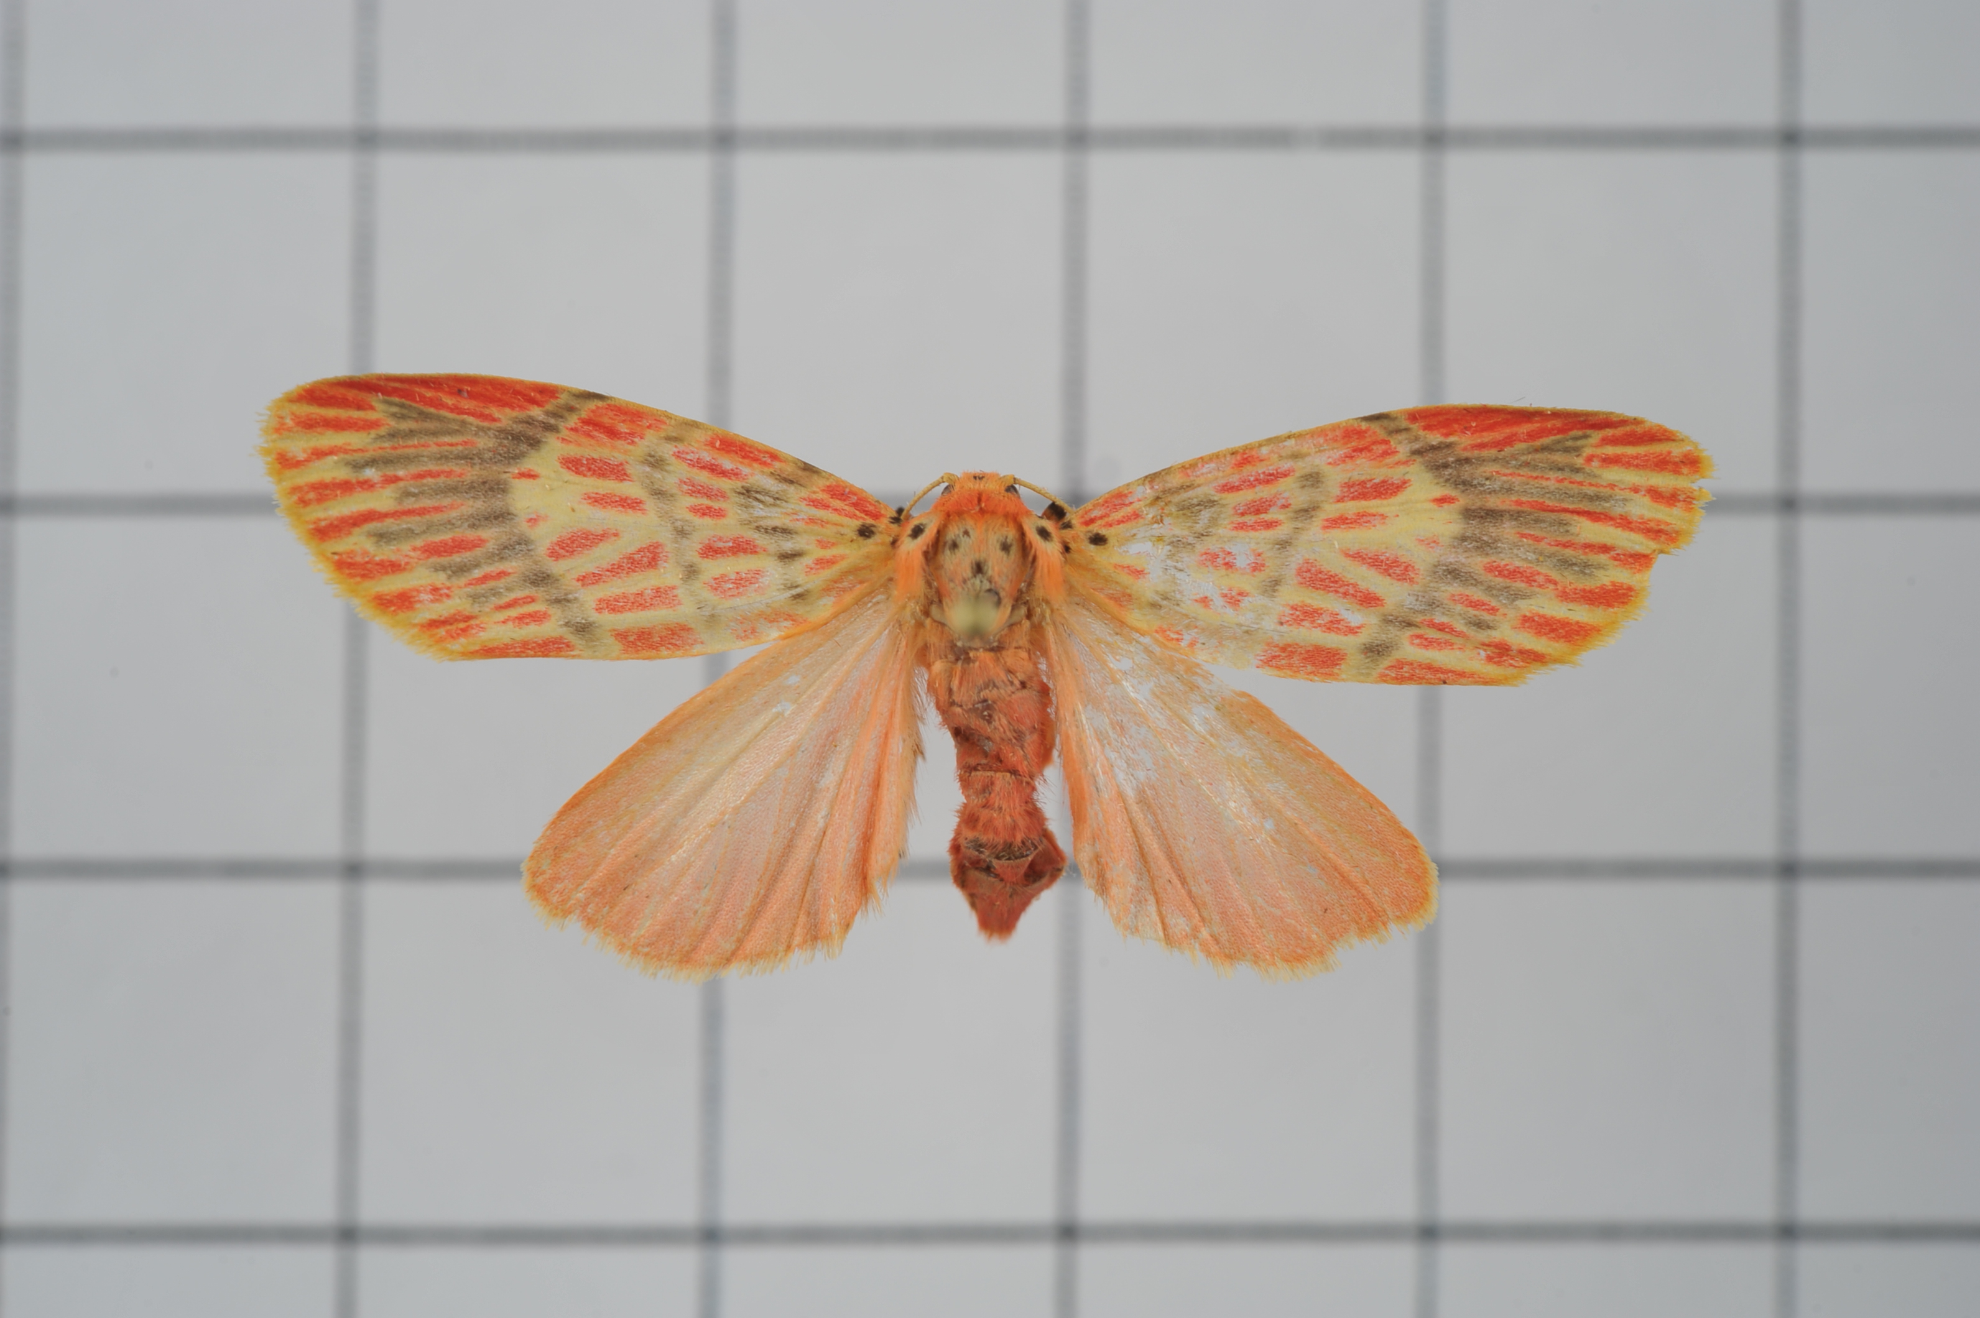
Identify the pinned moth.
Barsine sauteri
